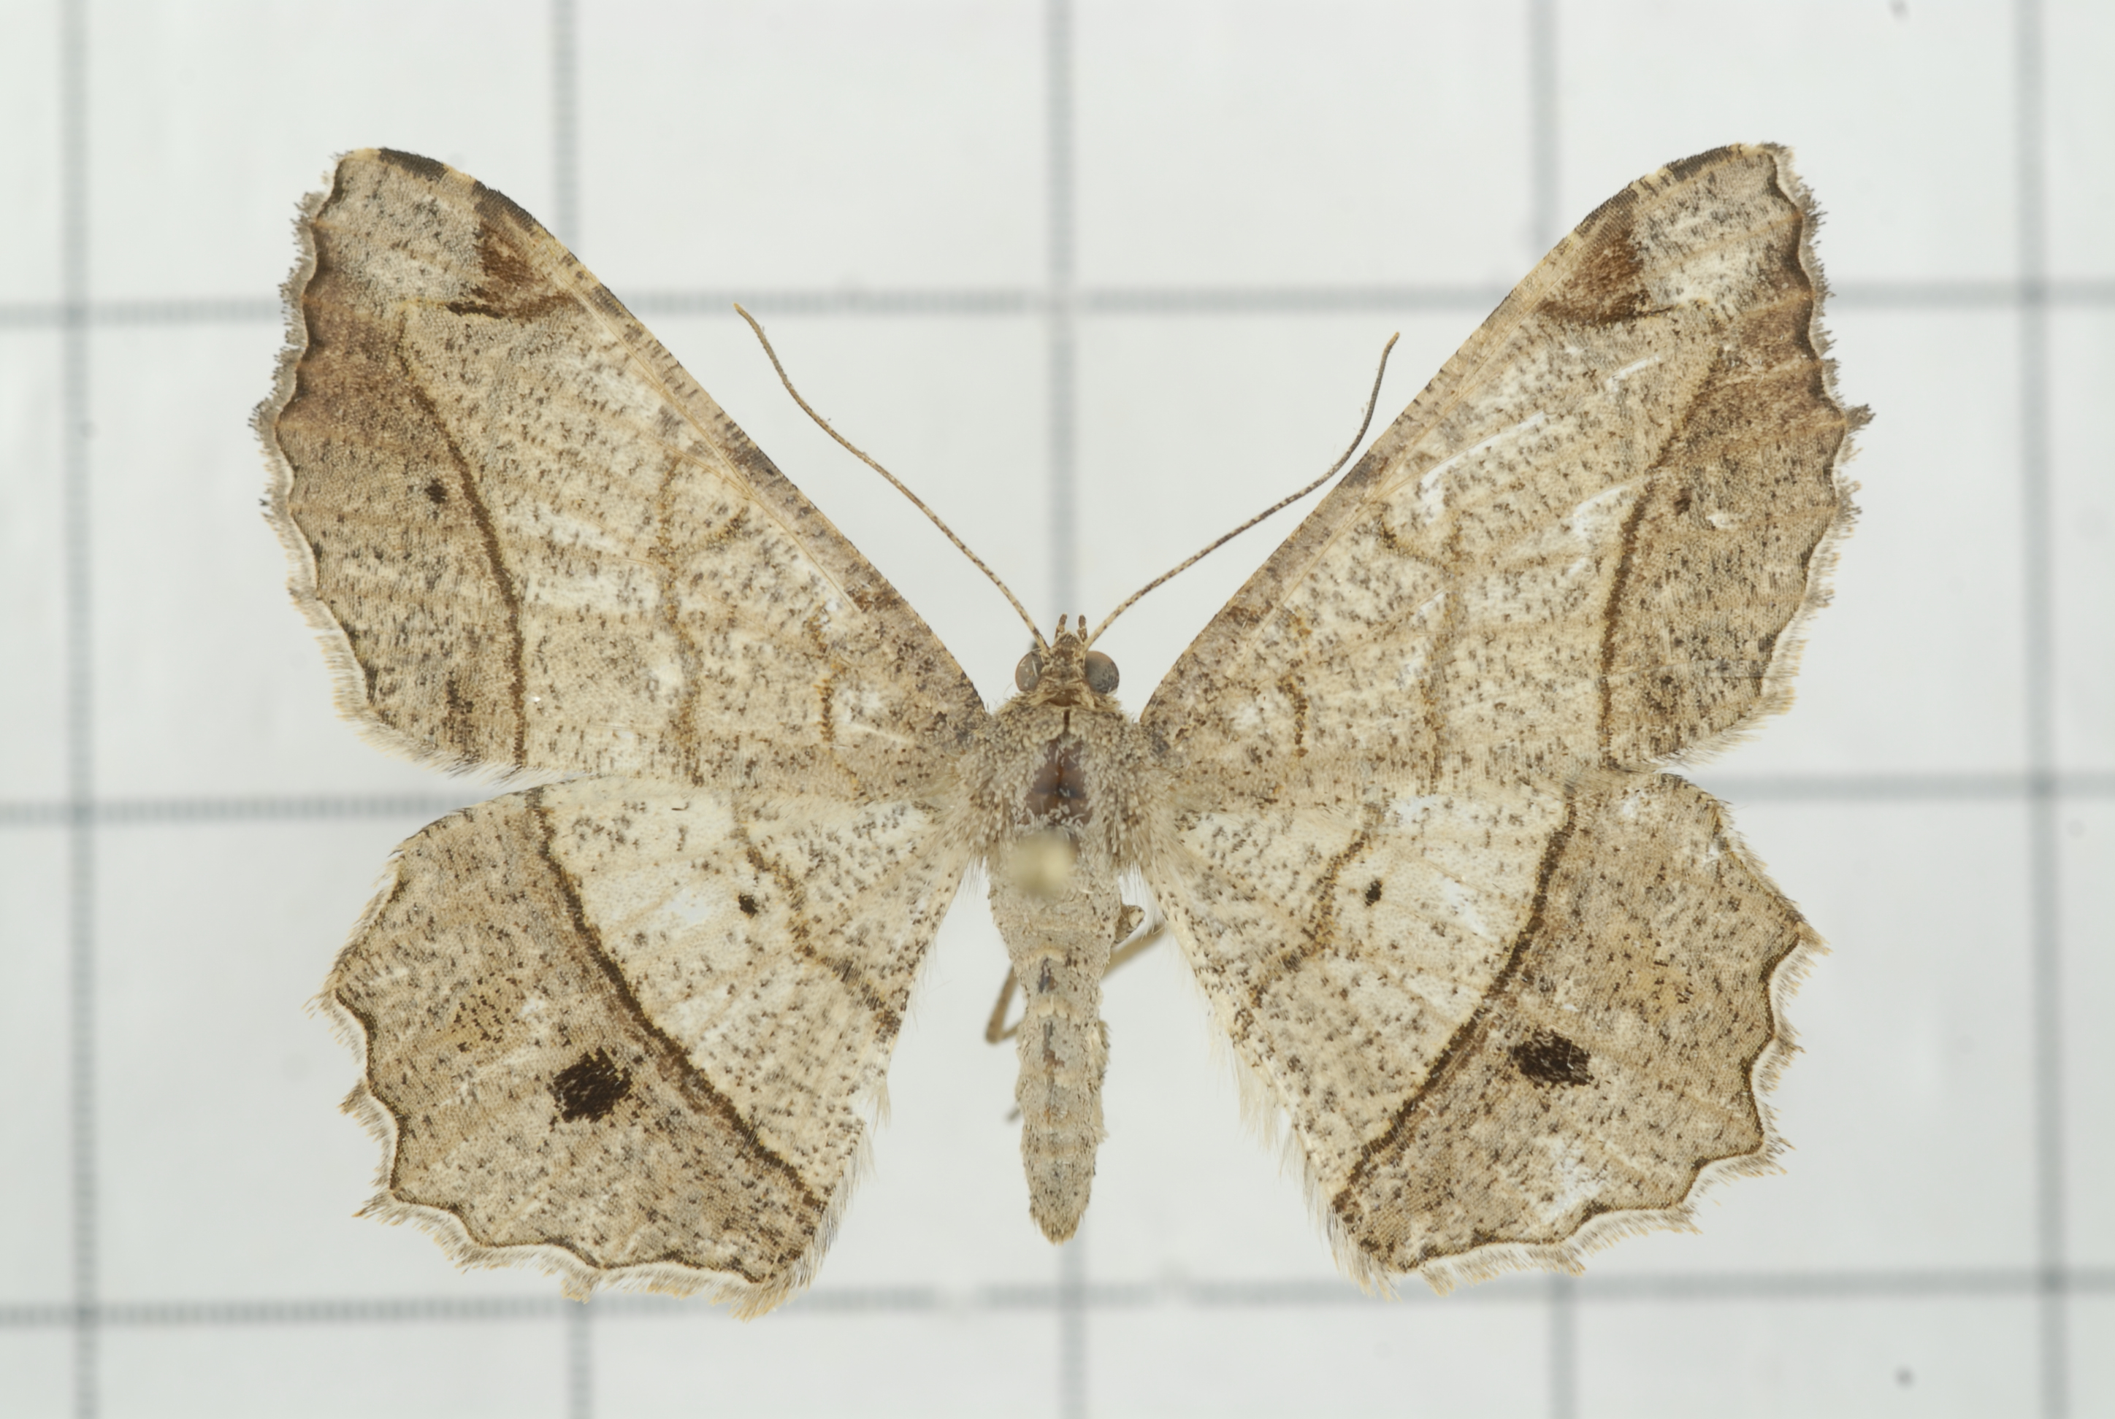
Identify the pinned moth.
Chiasmia monticolaria notia
